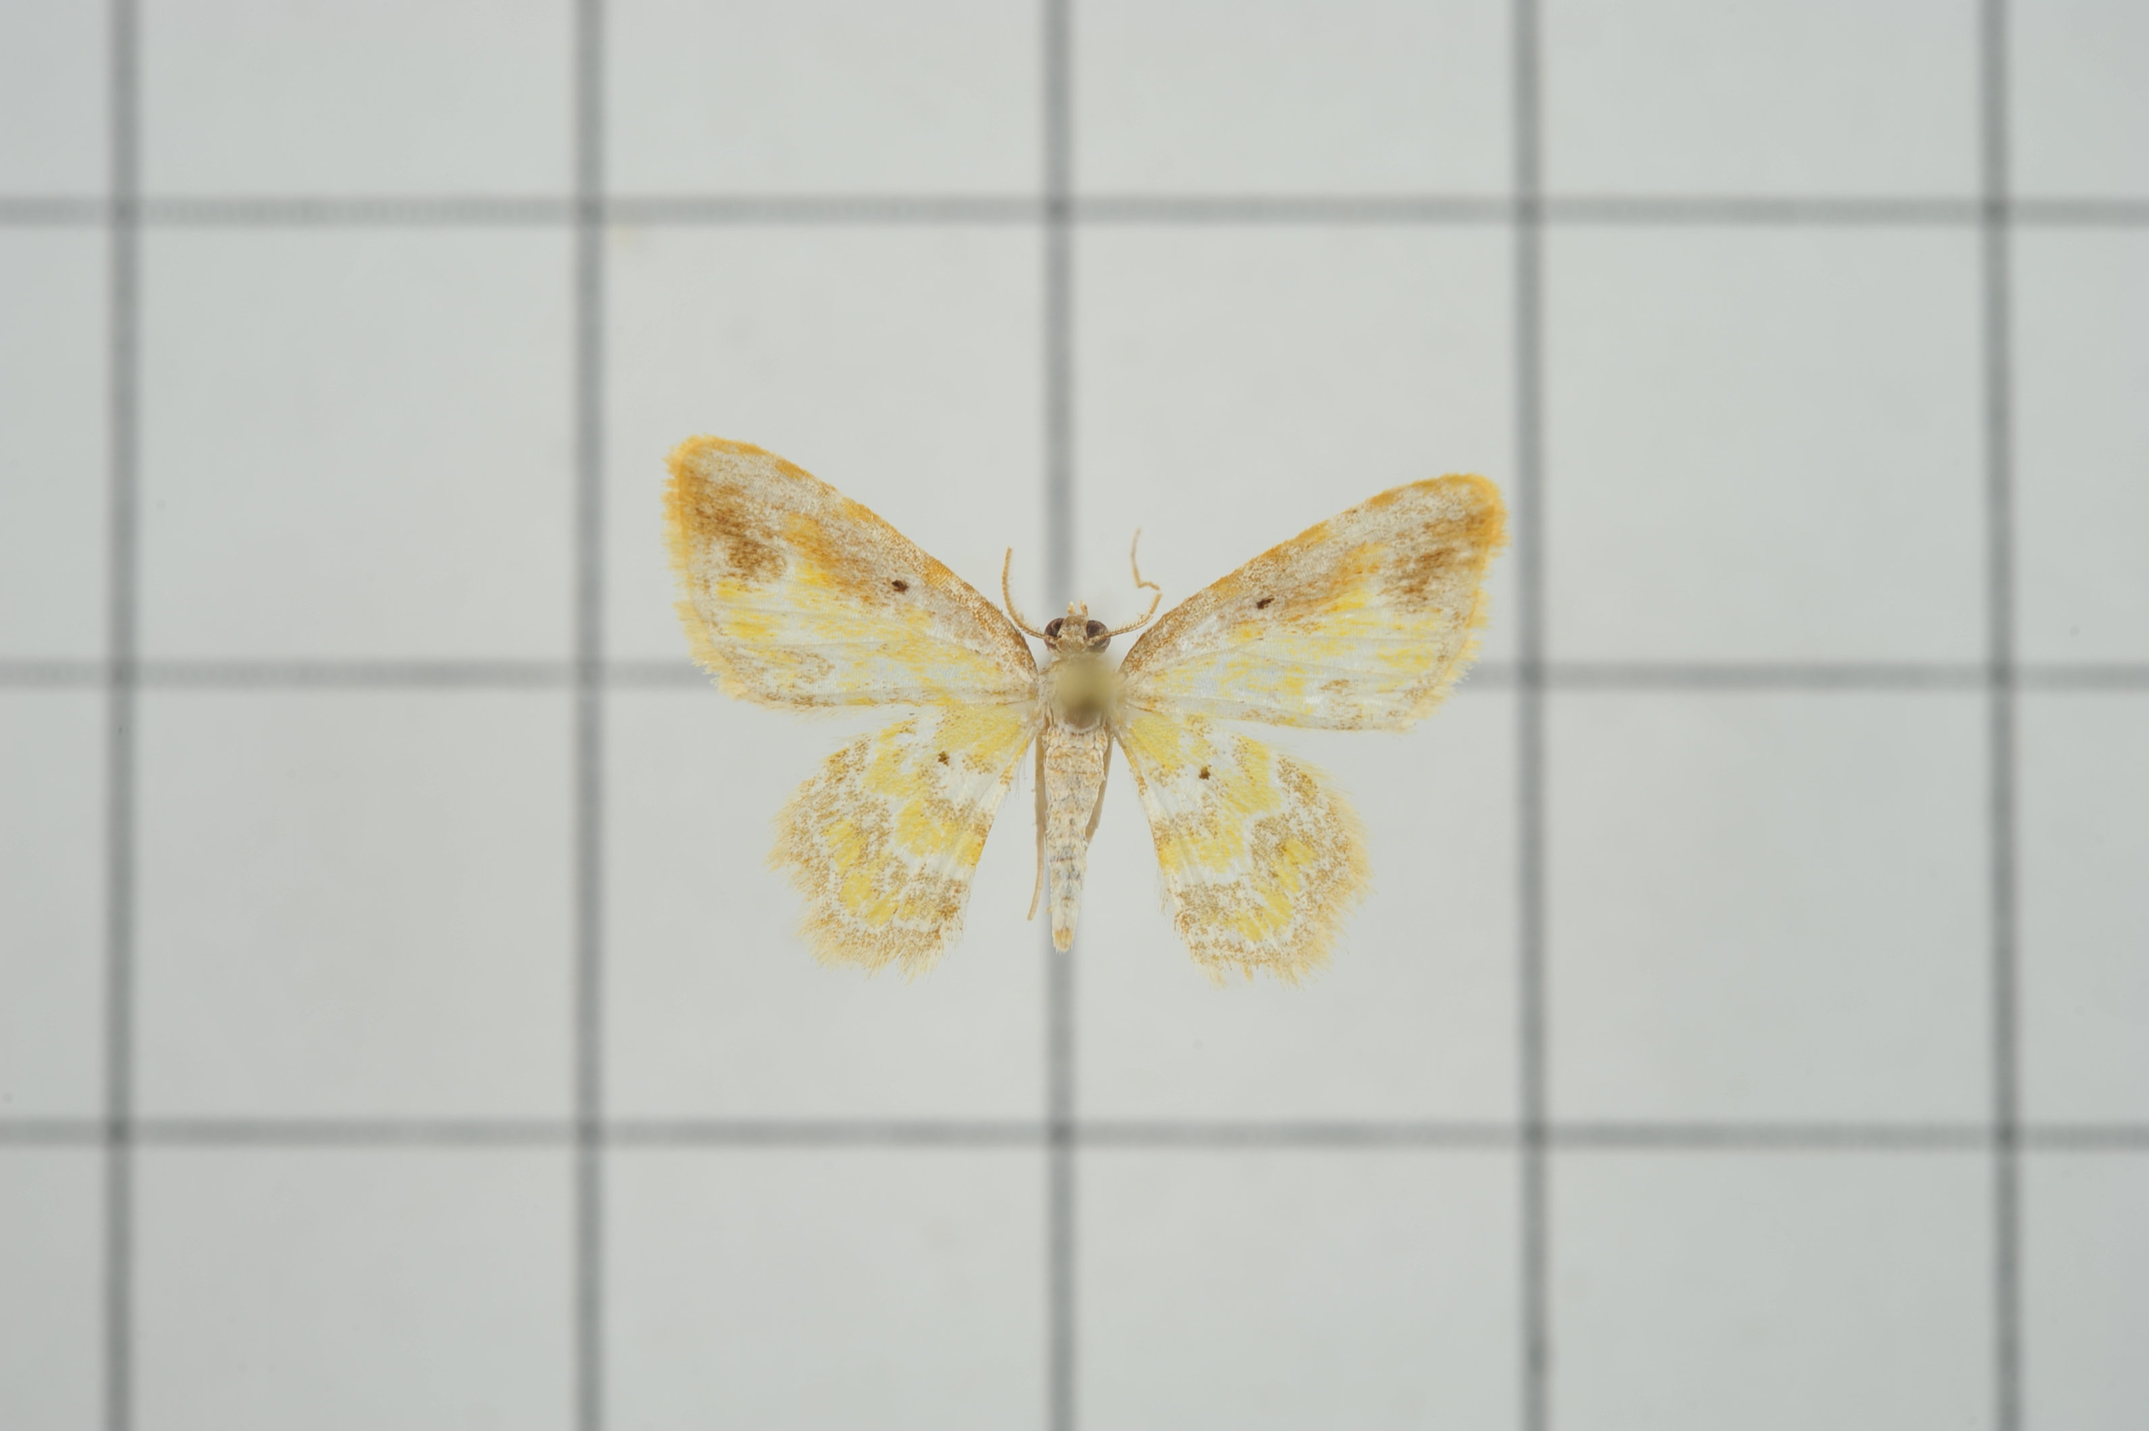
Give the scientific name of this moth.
Acolutha pictaria imbecilla
